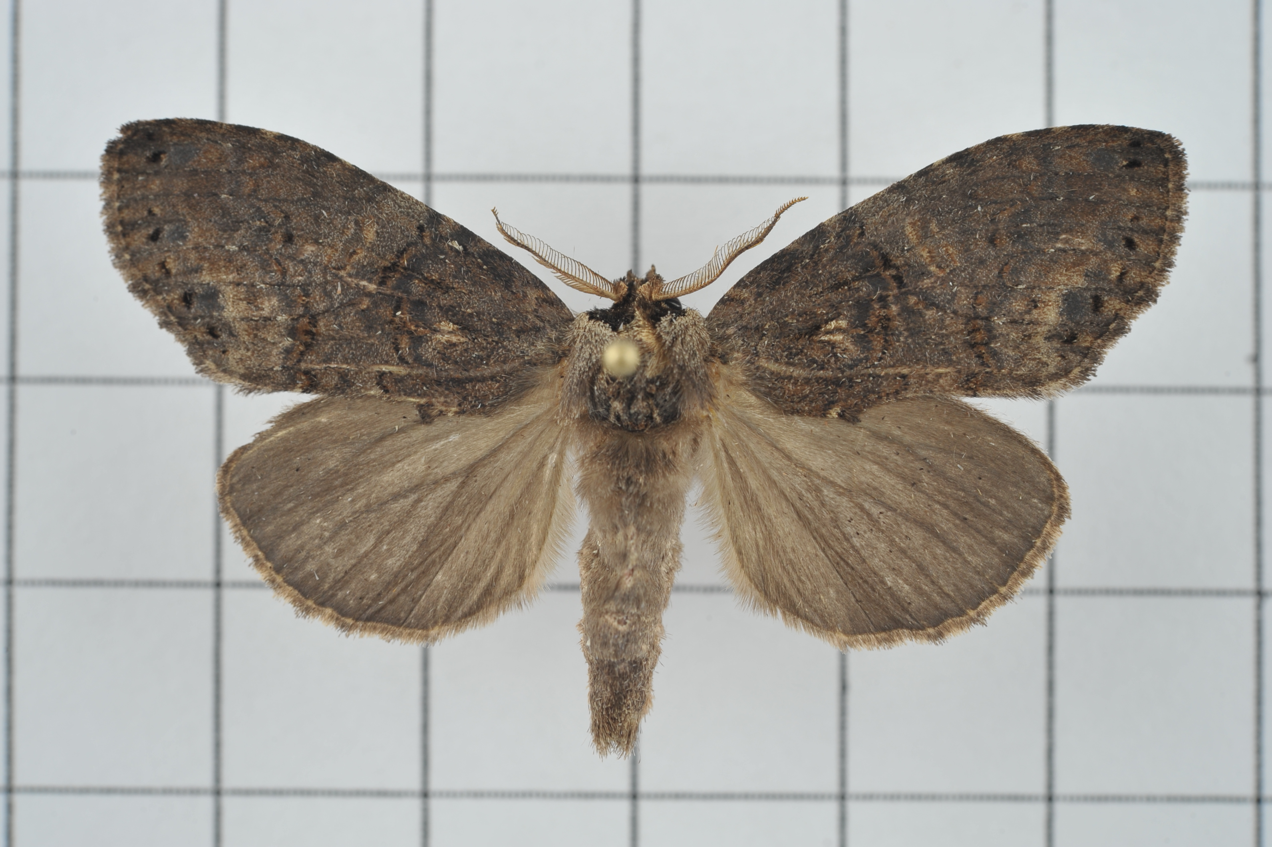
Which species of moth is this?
Higena trichosticha
